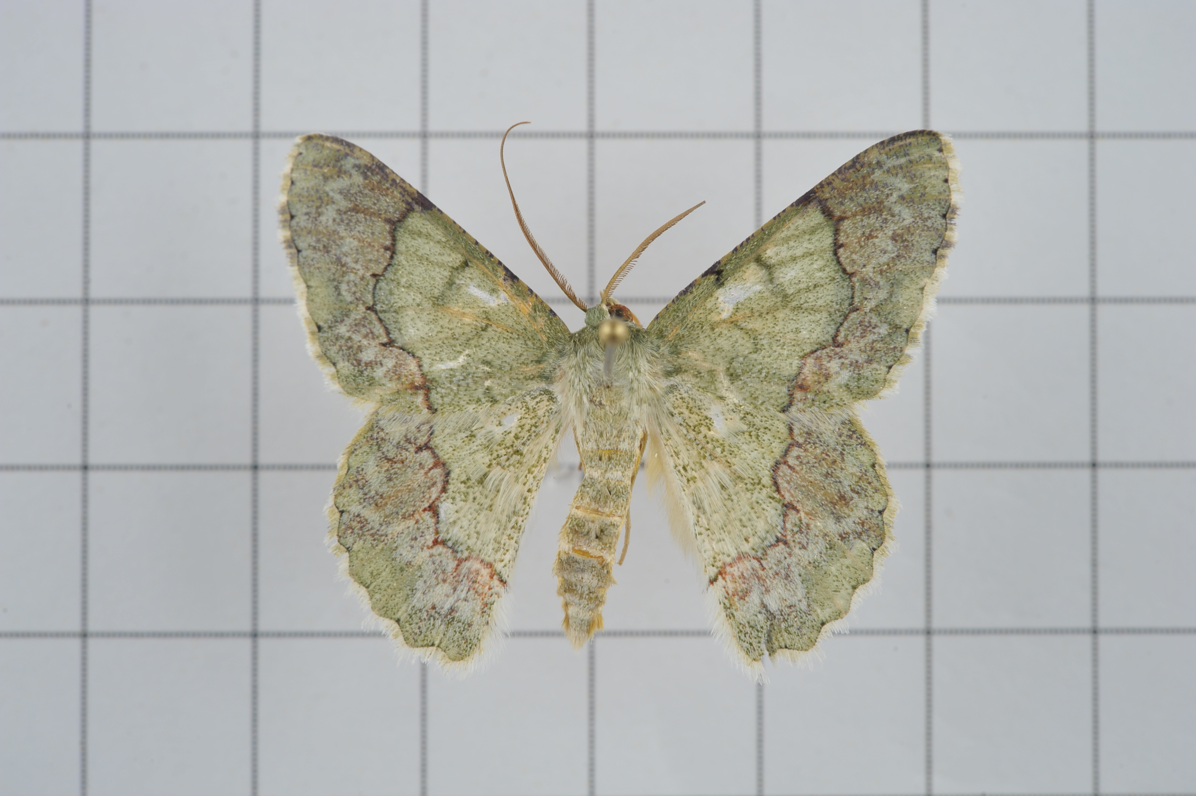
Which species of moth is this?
Pingasa ruginaria pacifica
